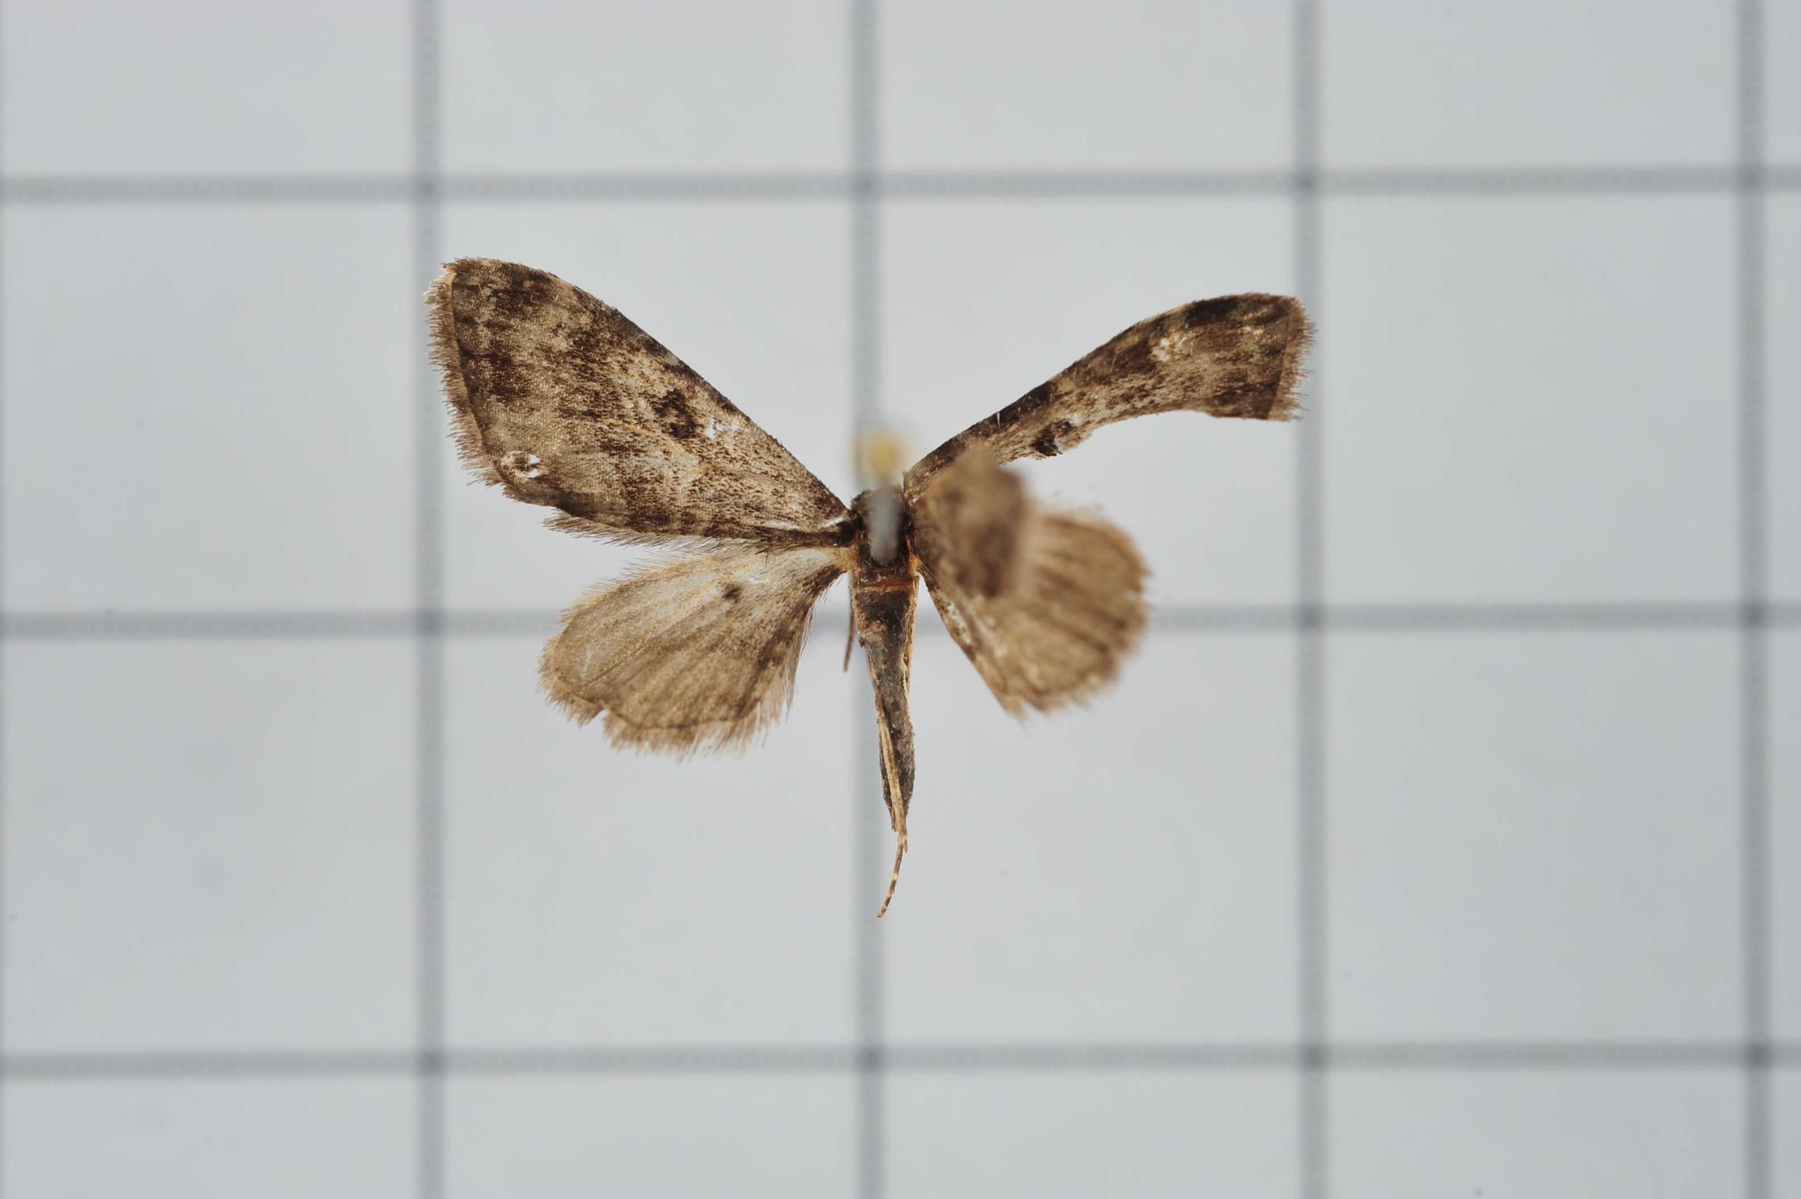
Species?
Eupithecia nuceistrigata
